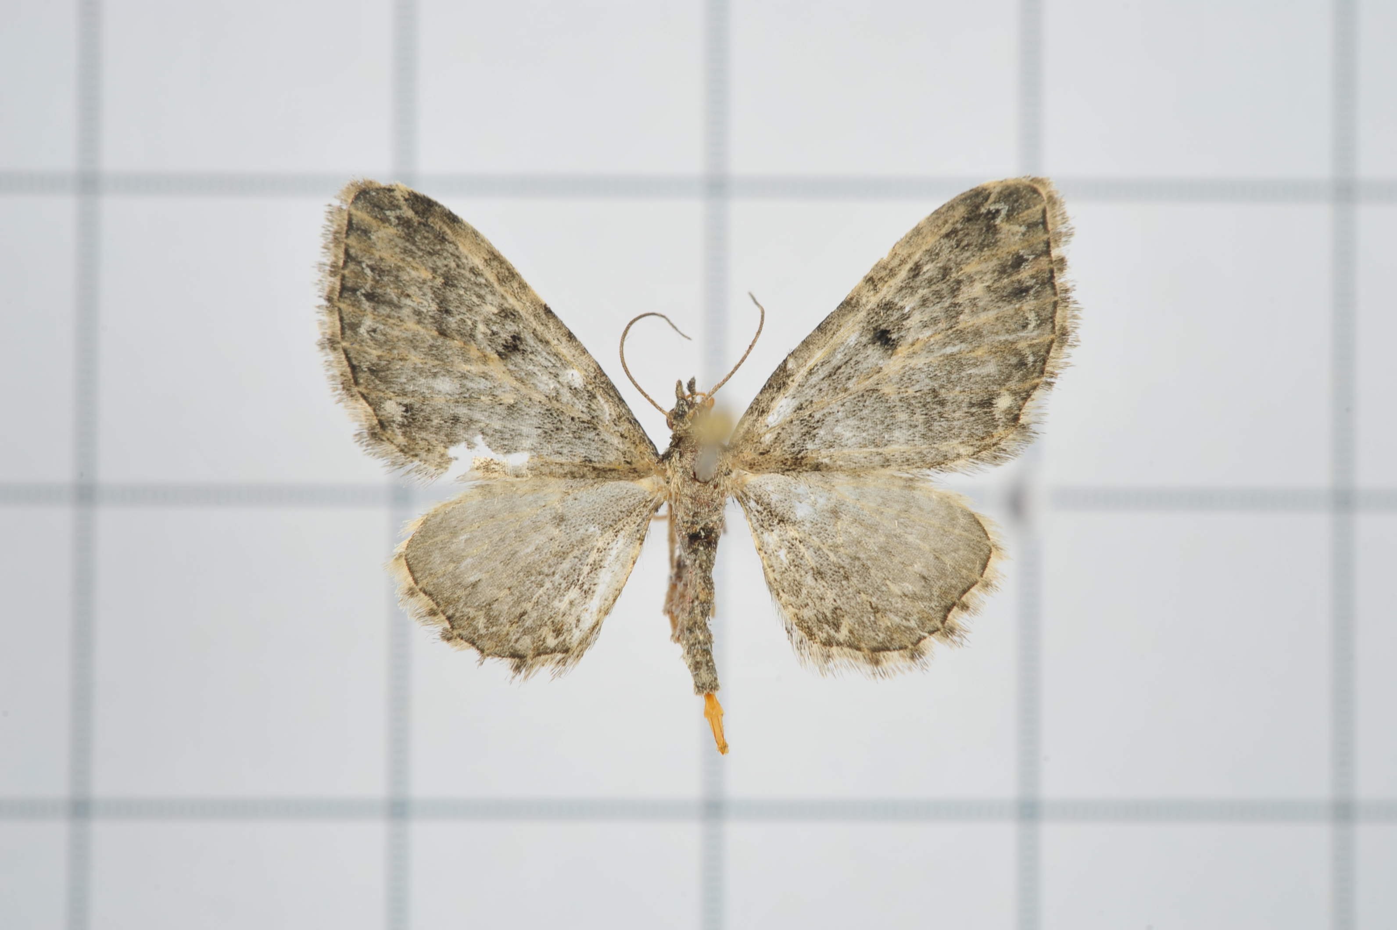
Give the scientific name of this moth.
Eupithecia acutipapillata
